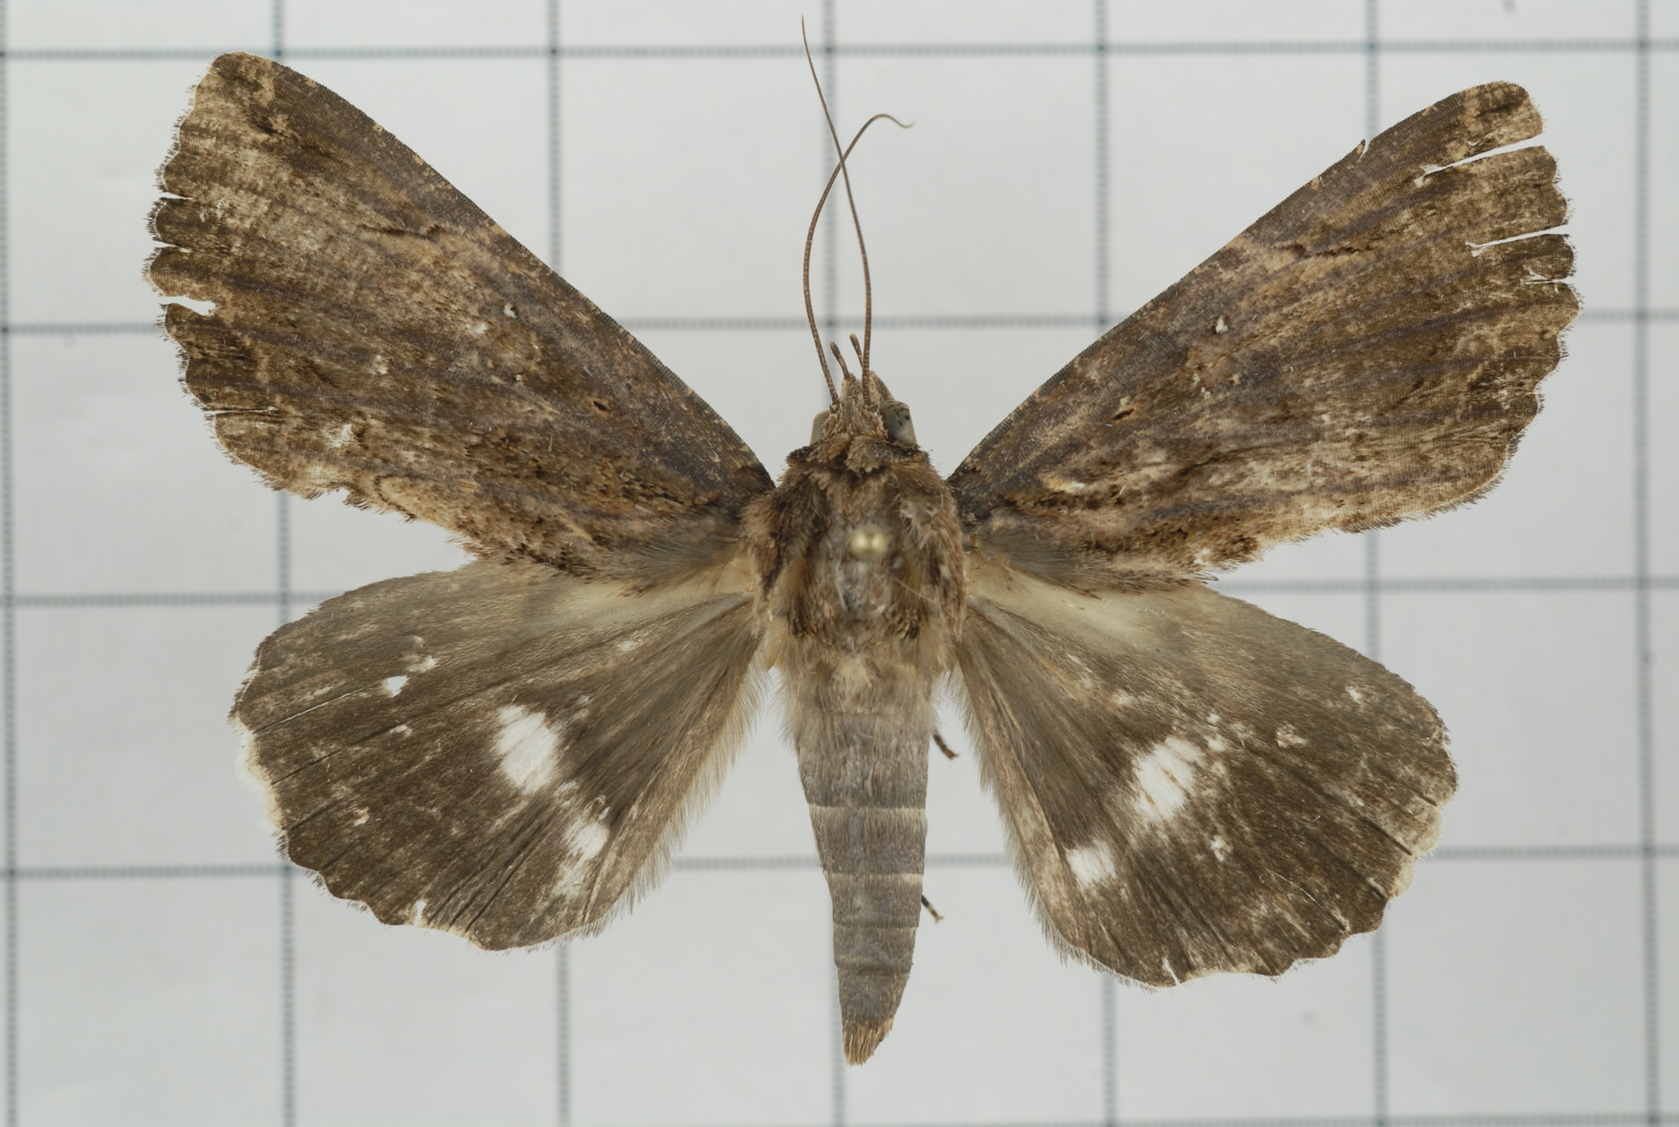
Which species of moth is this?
Ercheia cyllaria
